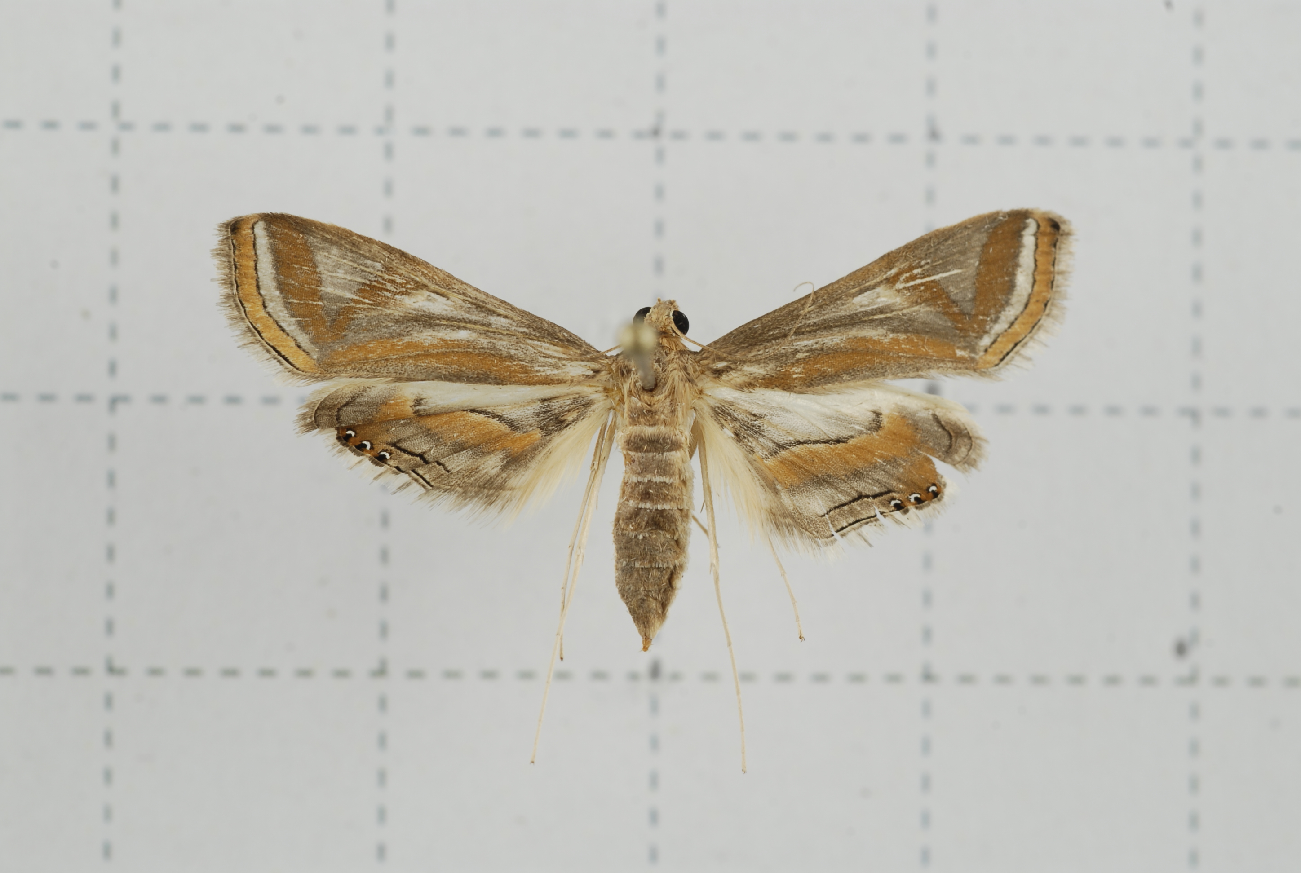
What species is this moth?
Eoophyla gibbosalis
